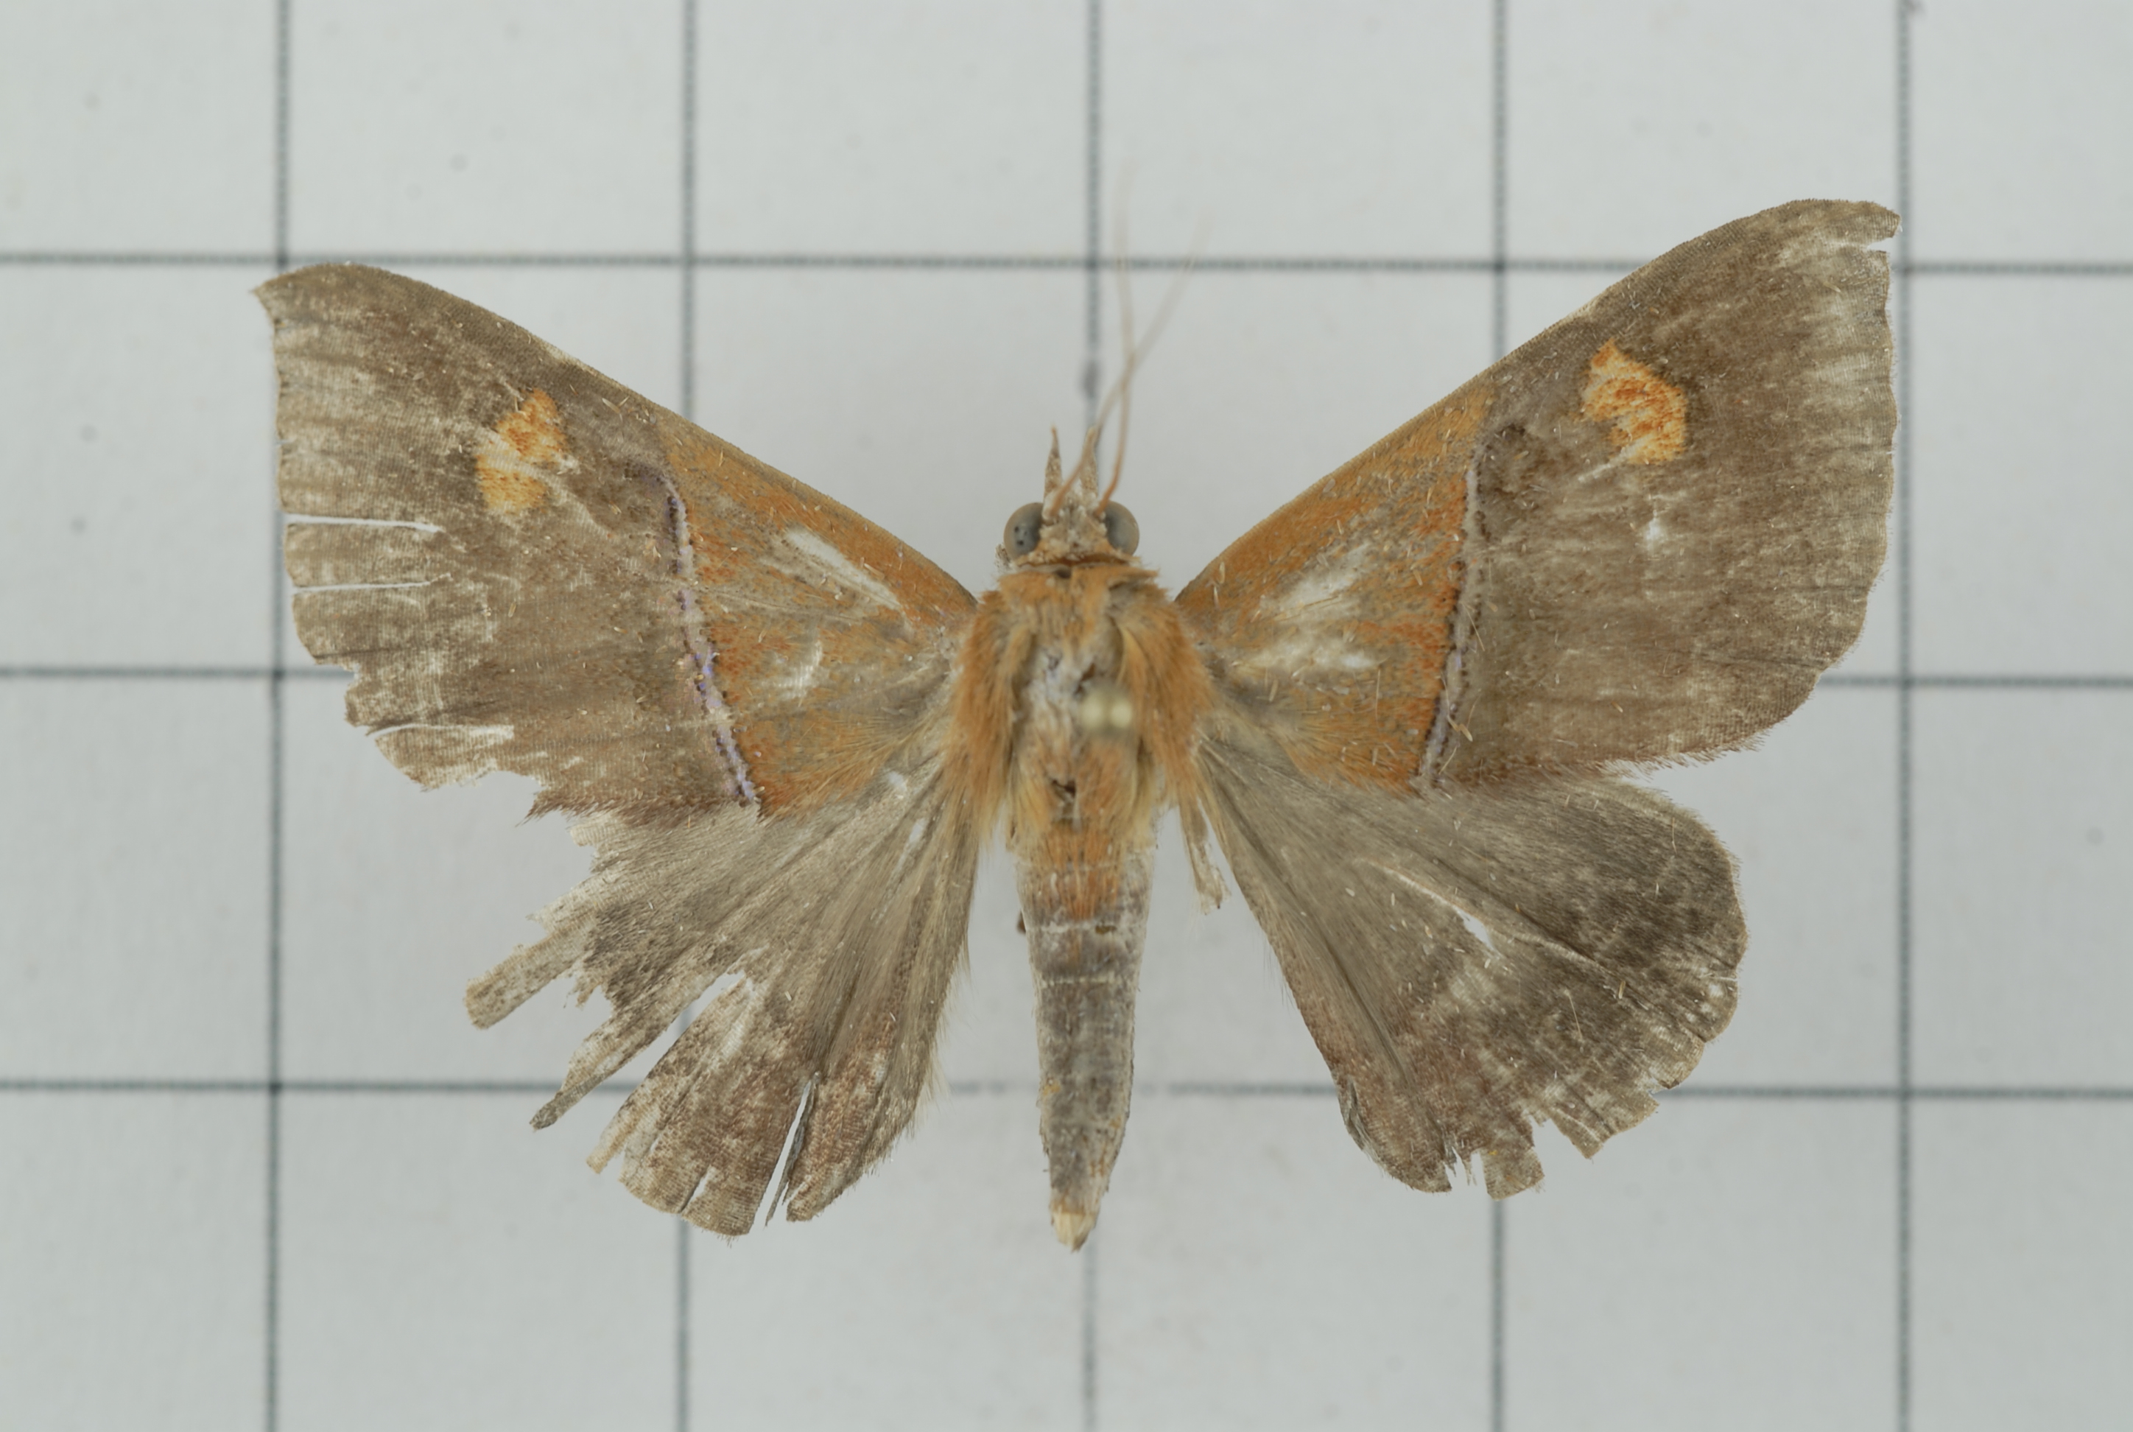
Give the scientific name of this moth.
Sympis rufibasis
